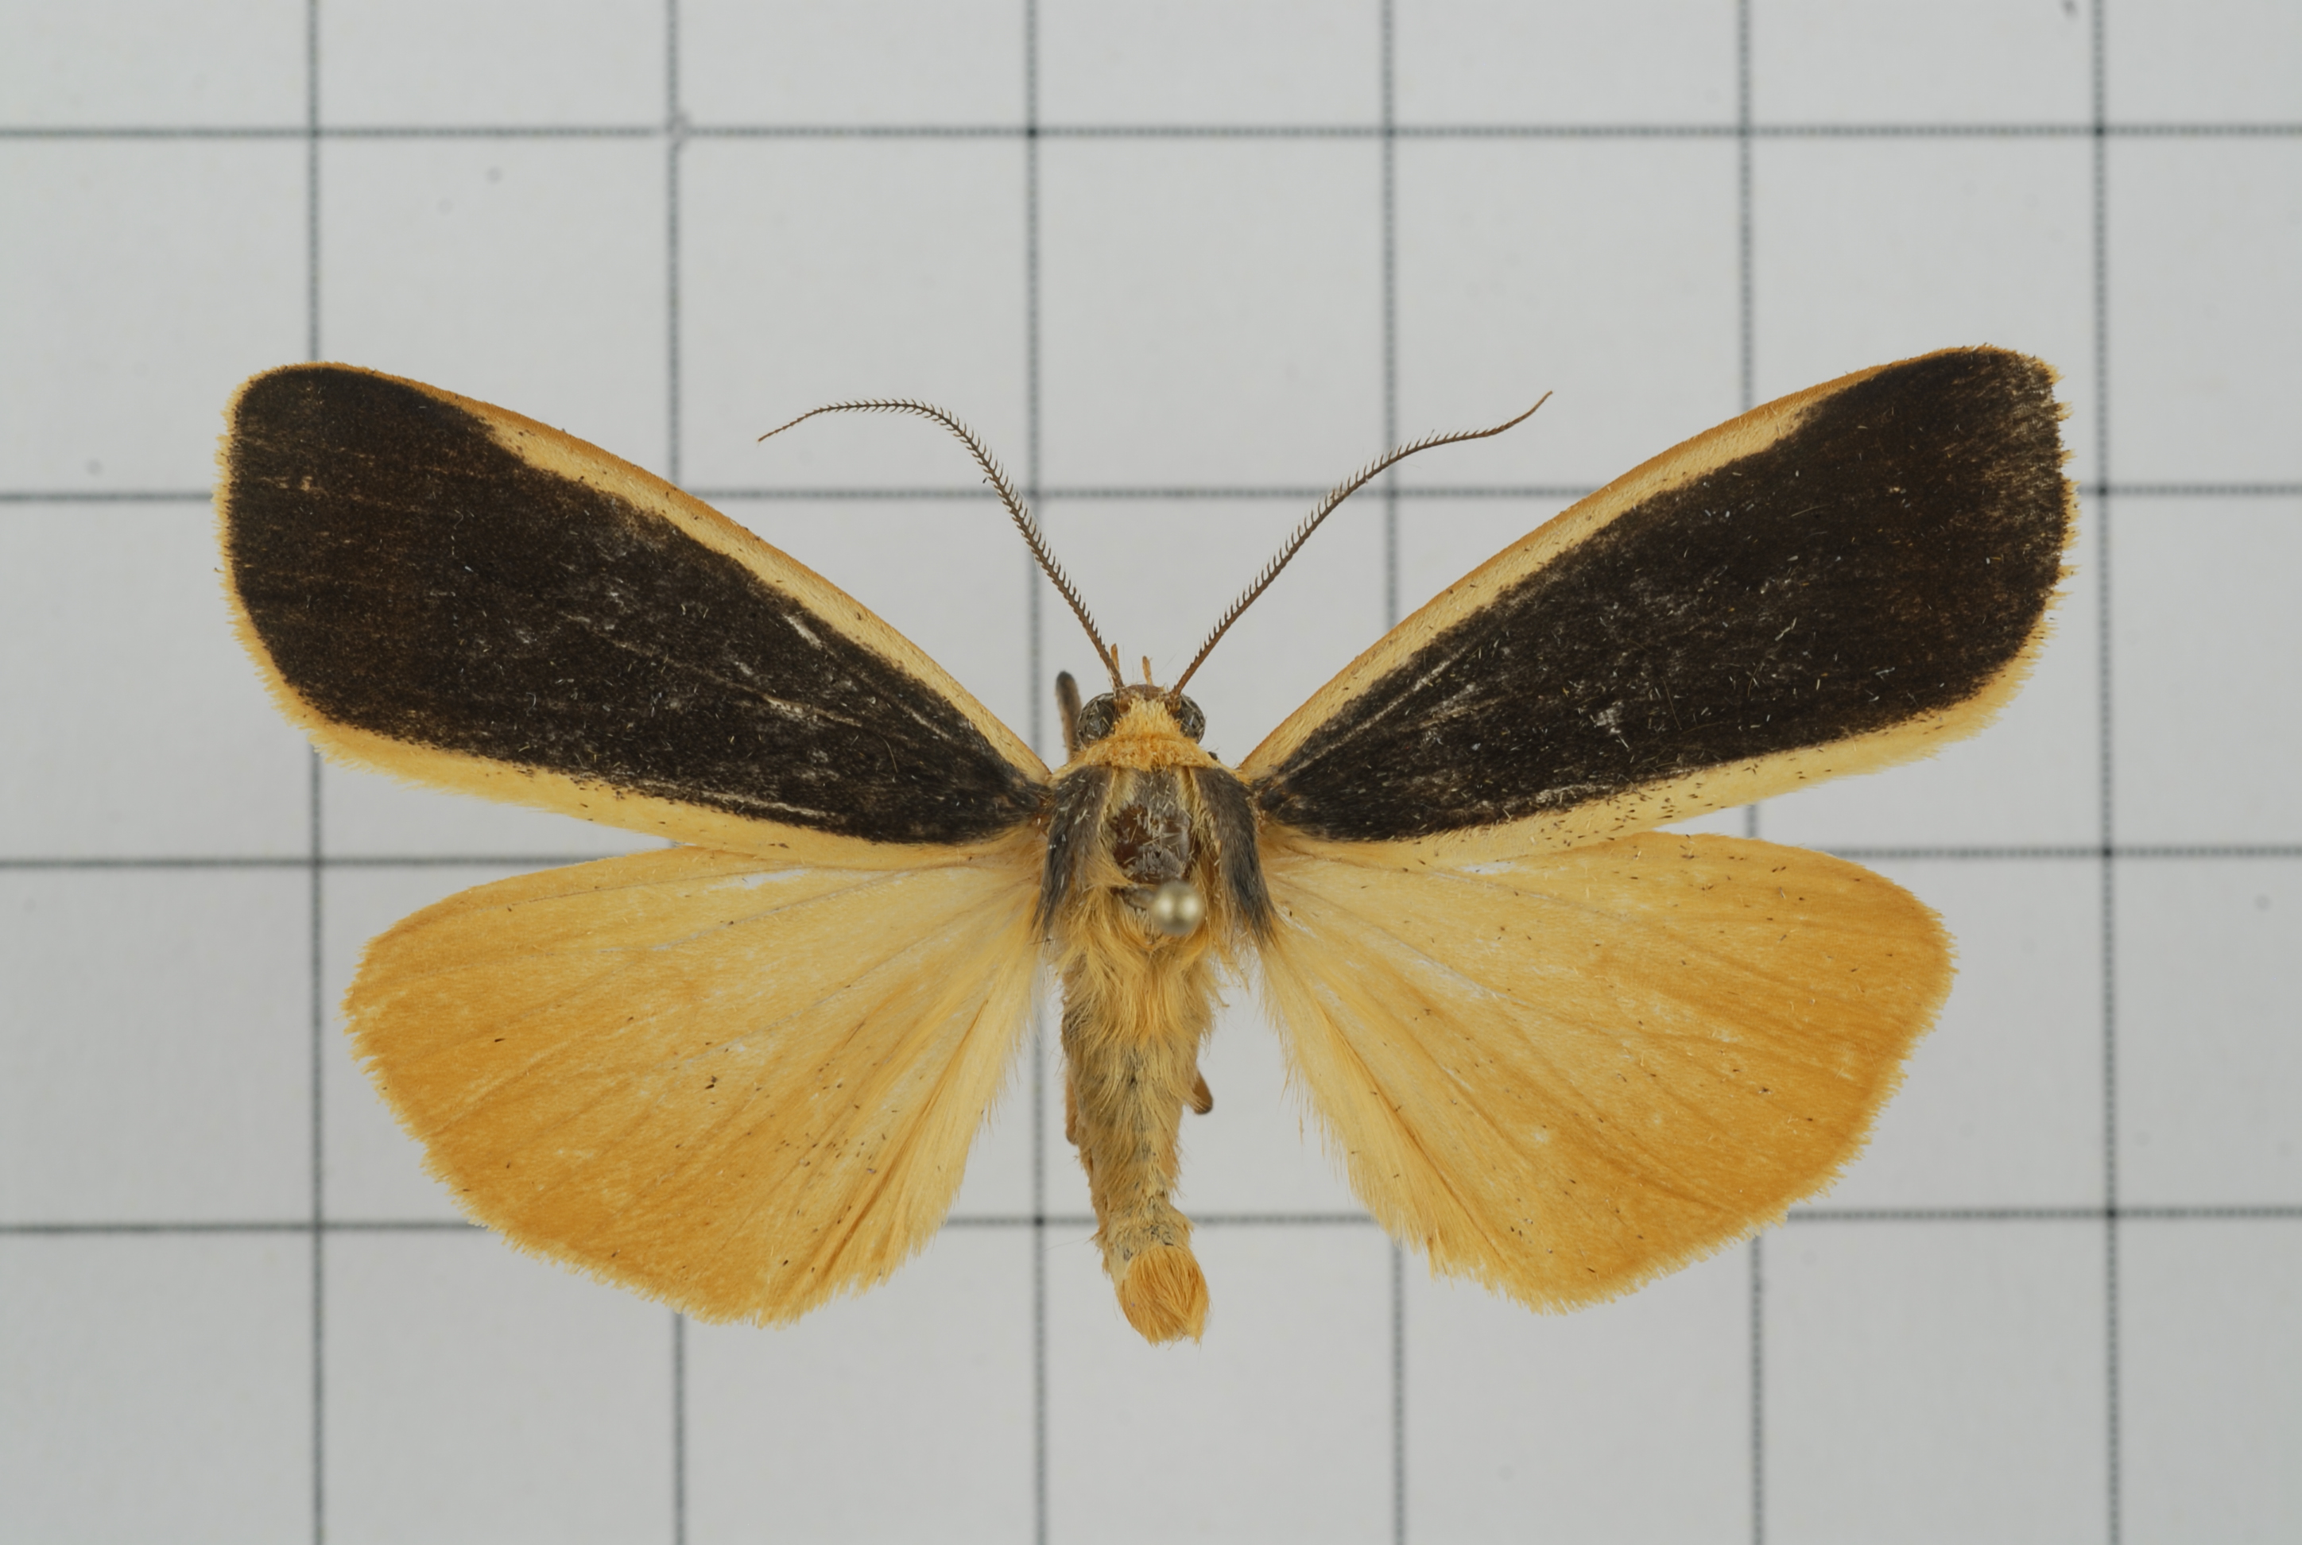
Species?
Churinga virago
